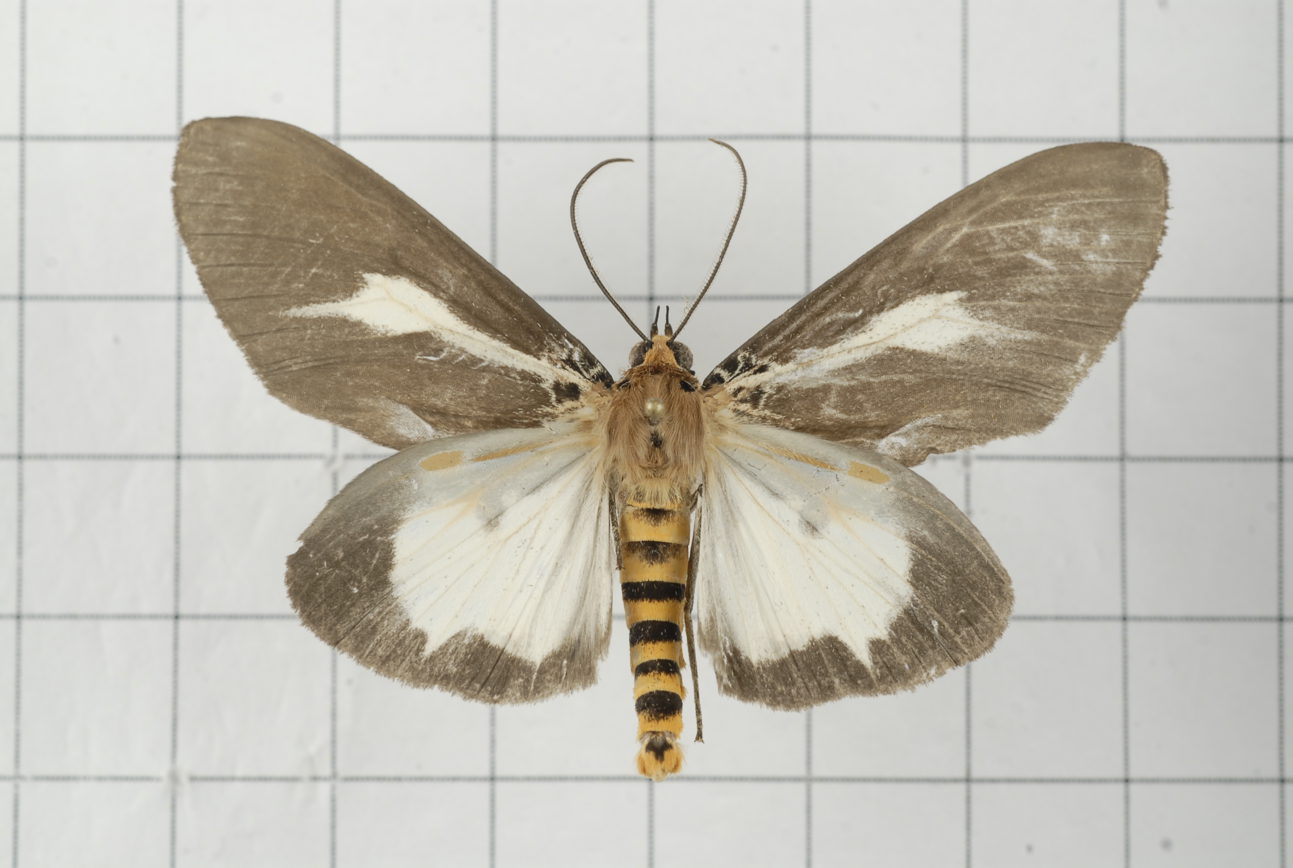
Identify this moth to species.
Asota heliconia zebrina
